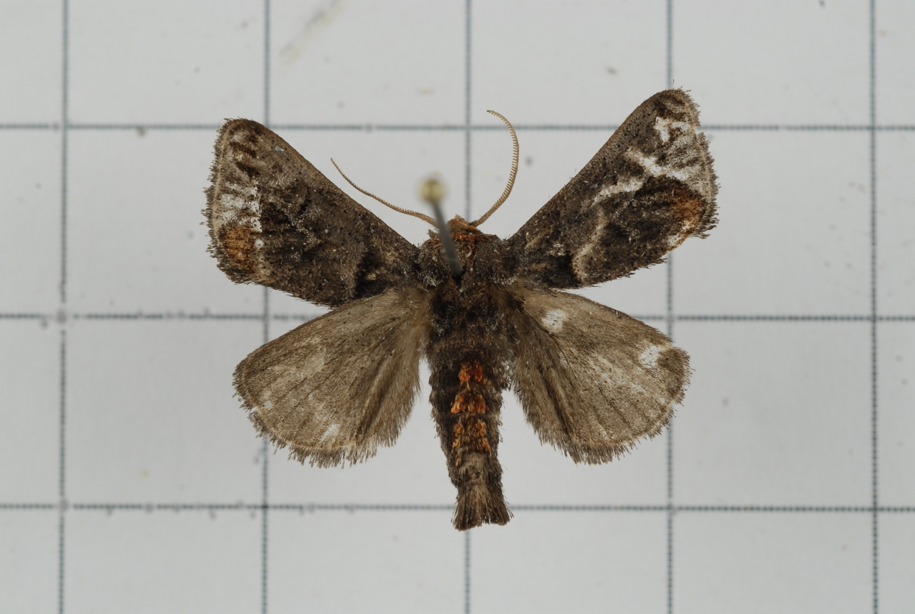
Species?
Phlossa conjuncta
